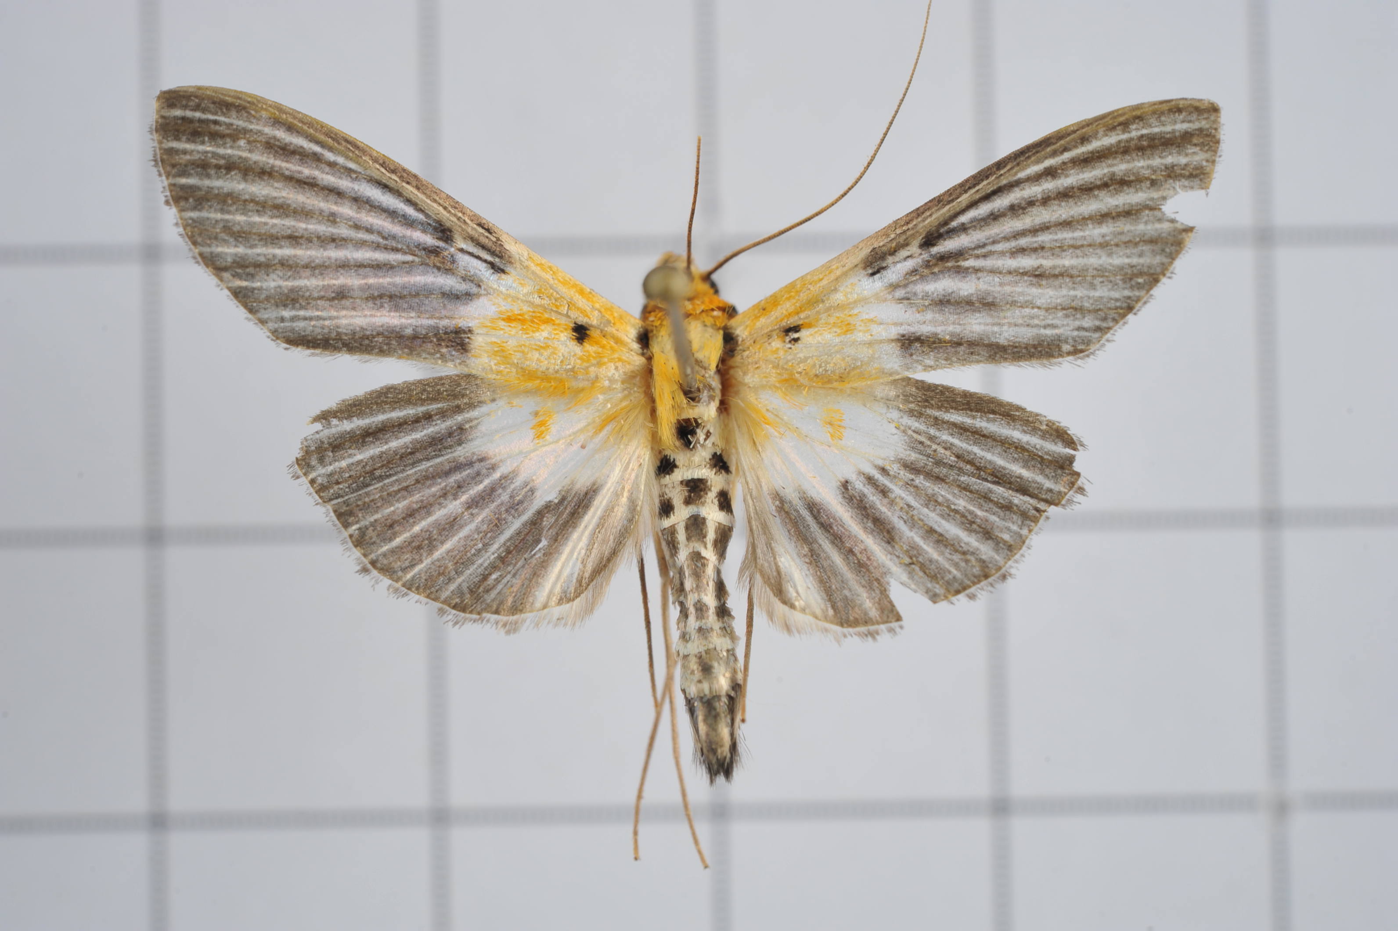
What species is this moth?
Nevrina procopia
